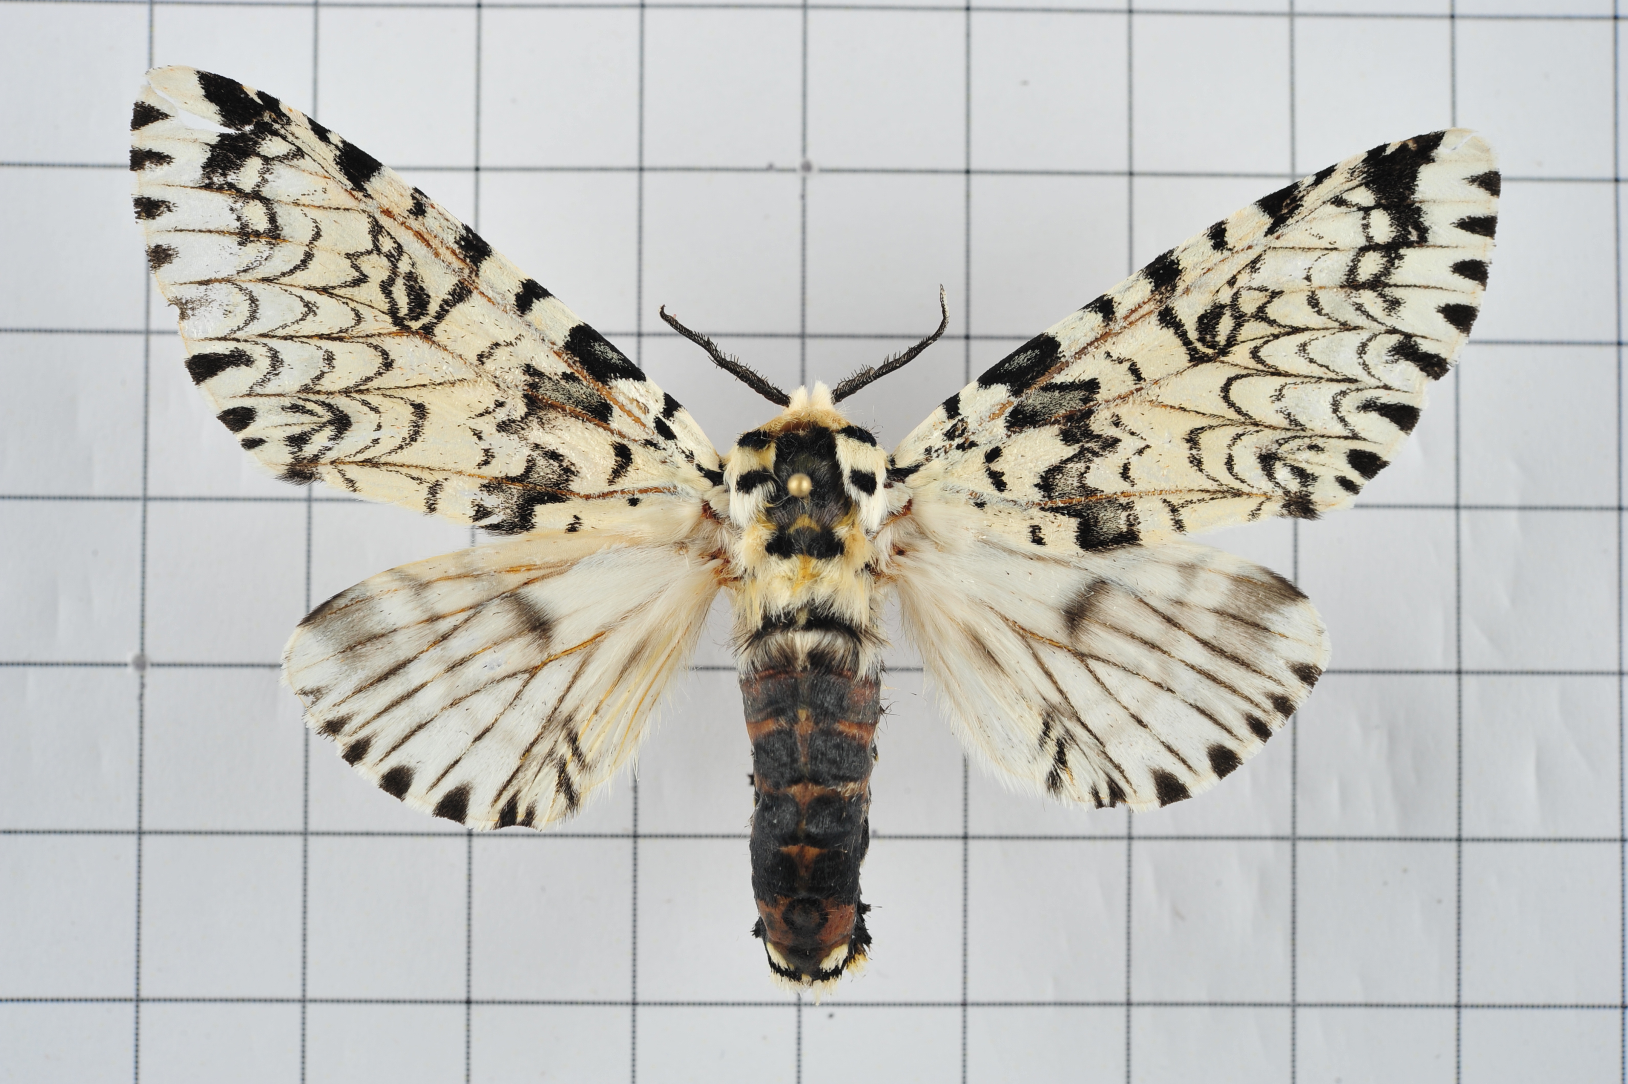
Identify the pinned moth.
Kamalia tattakana
